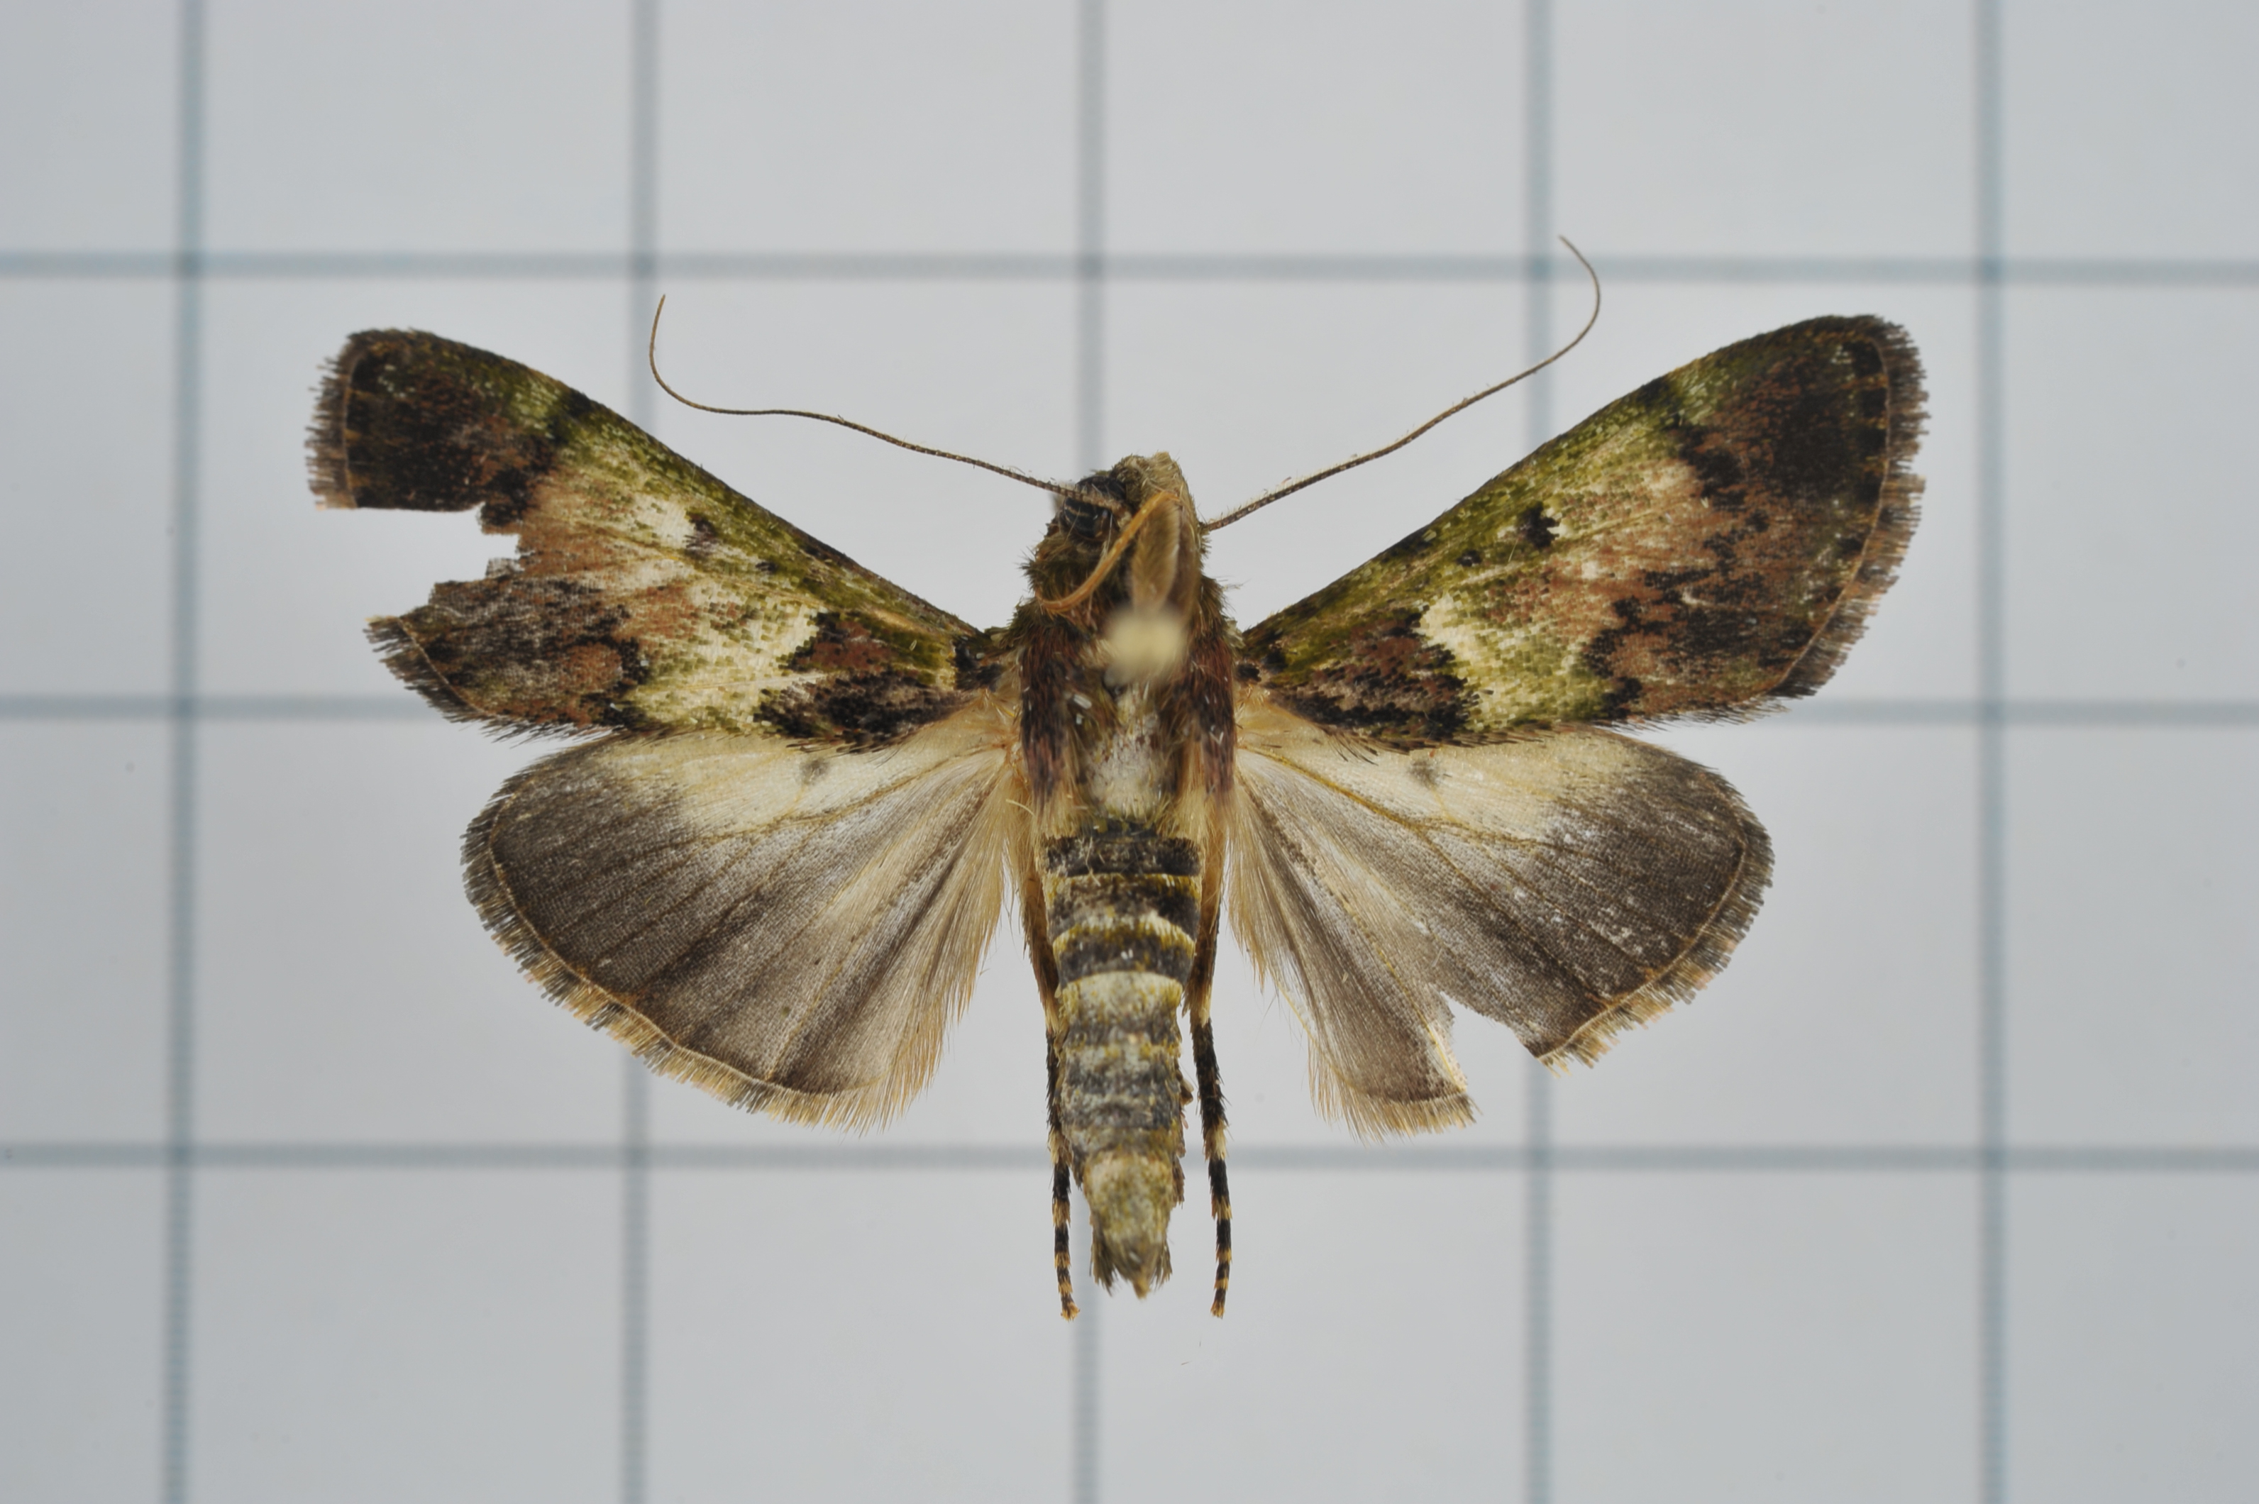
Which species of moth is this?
Teliphasa nubilosa
